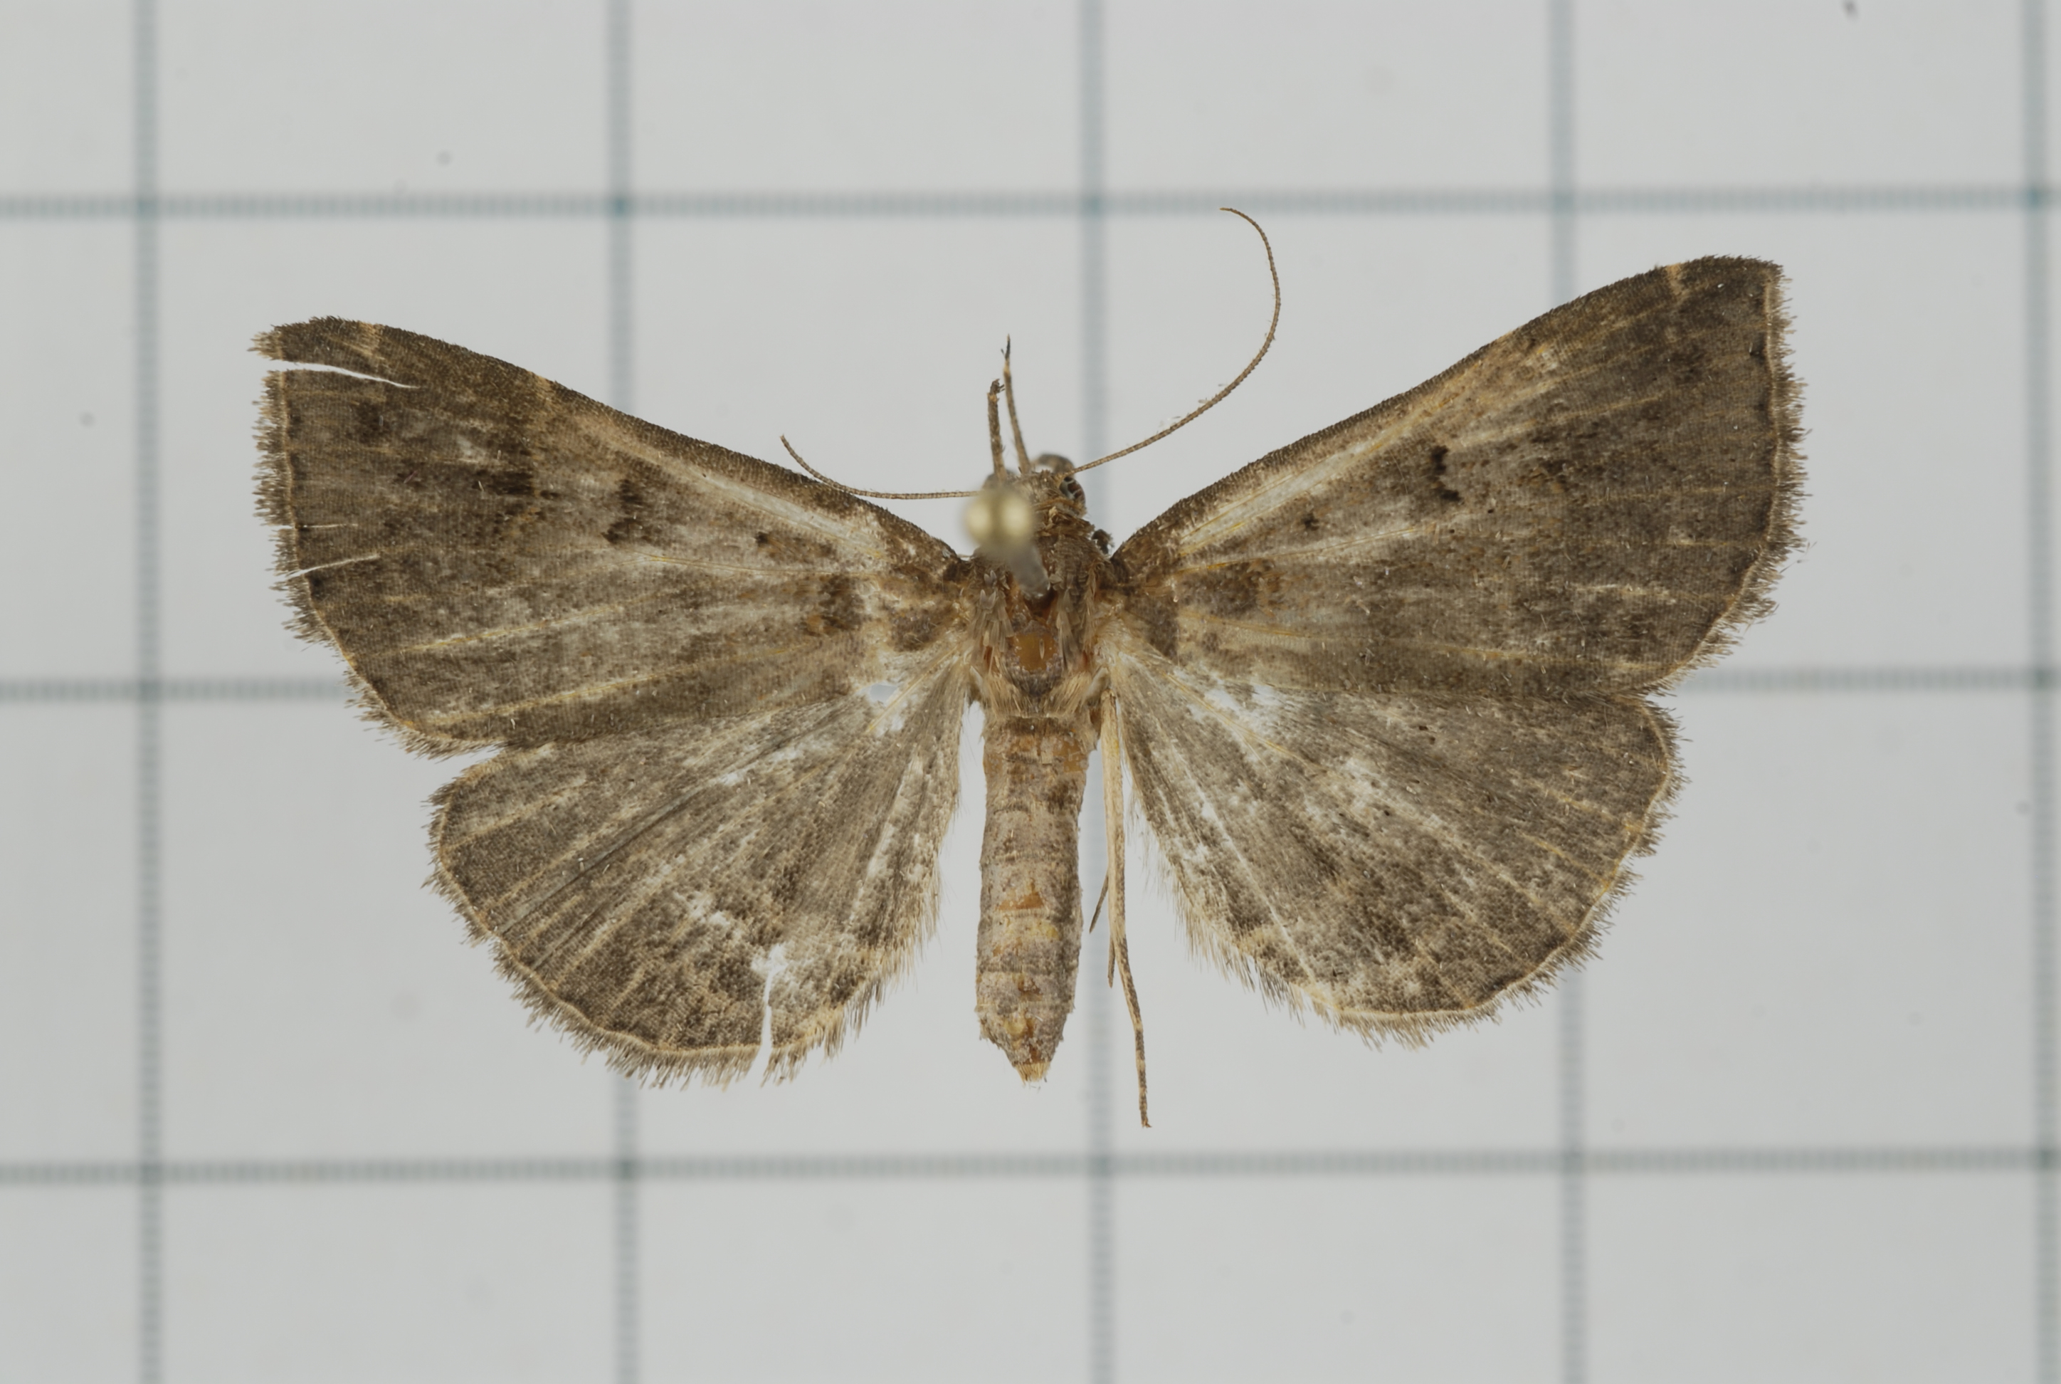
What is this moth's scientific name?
Bertula hadenalis
